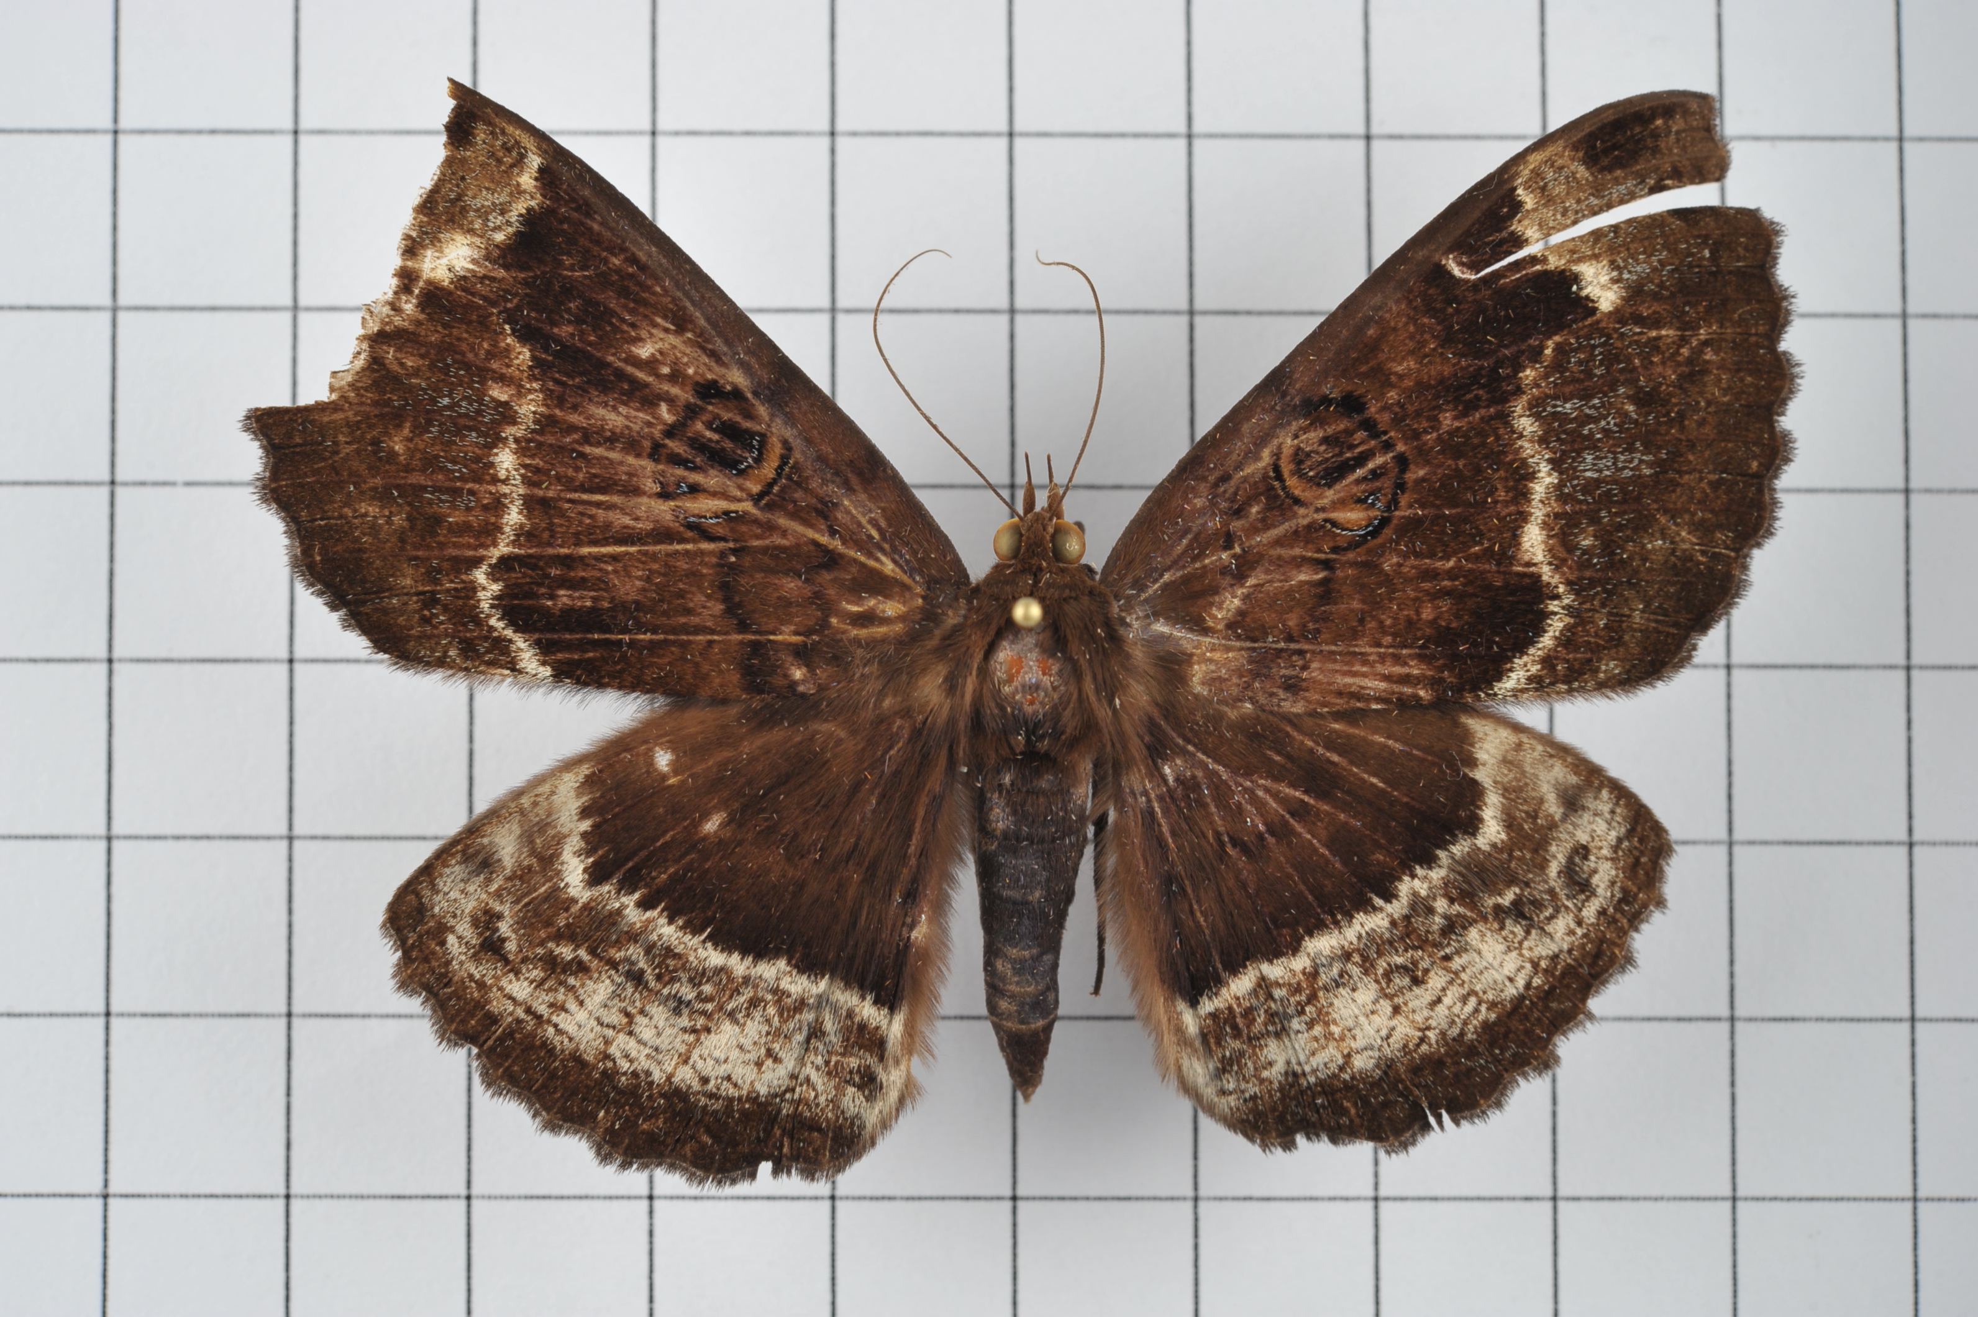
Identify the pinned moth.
Erebus caprimulgus caprimulgus
